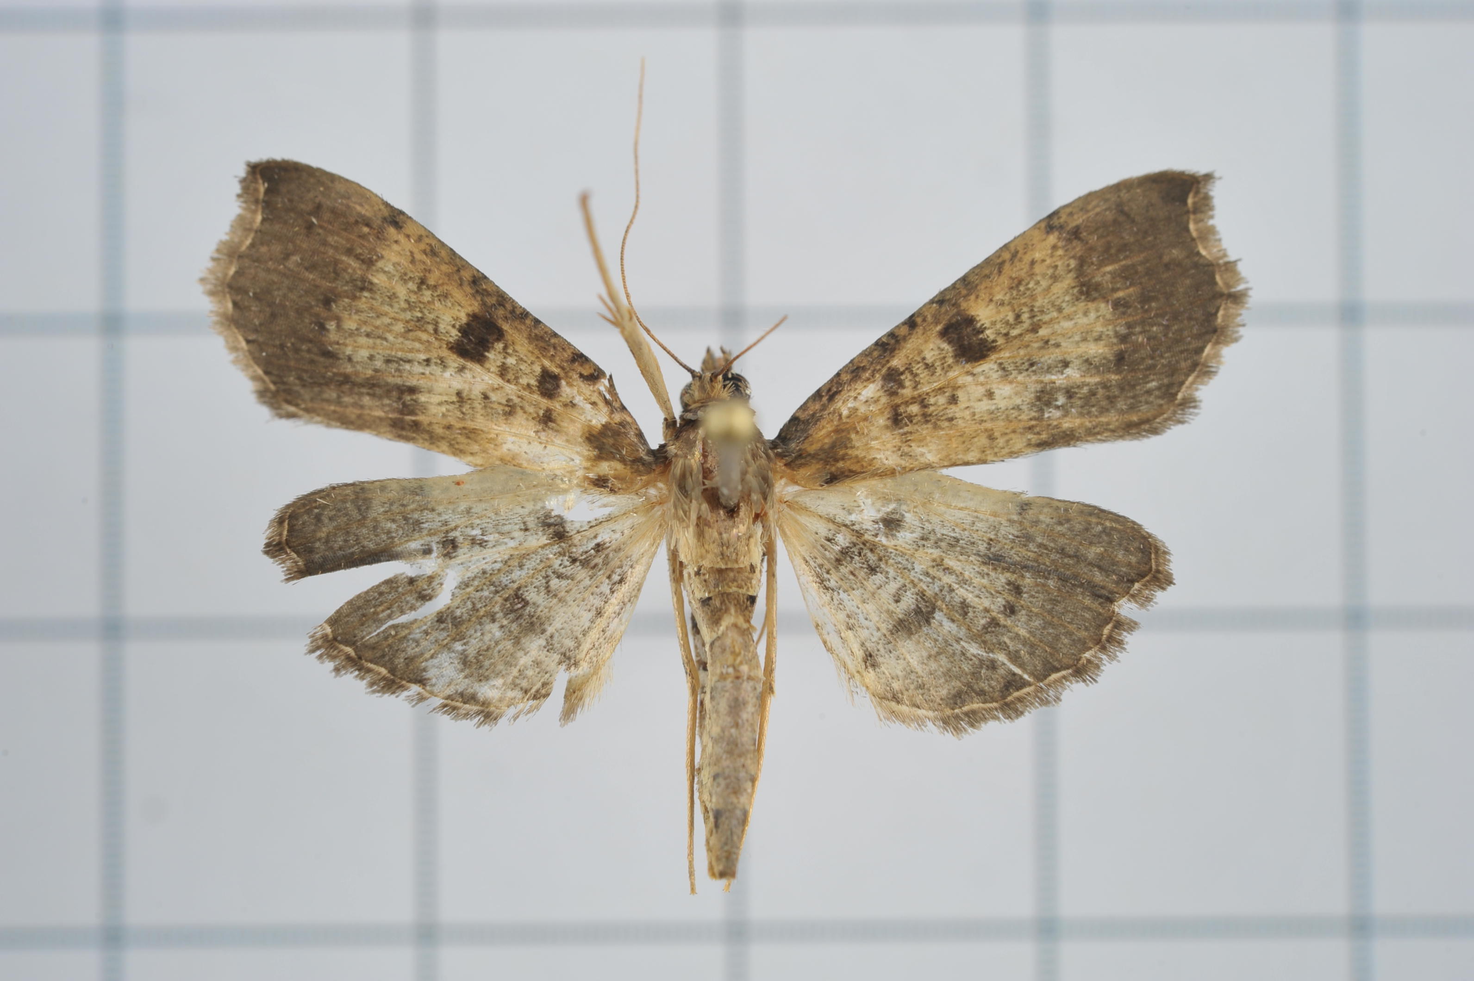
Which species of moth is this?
Ceratarcha umbrosa
